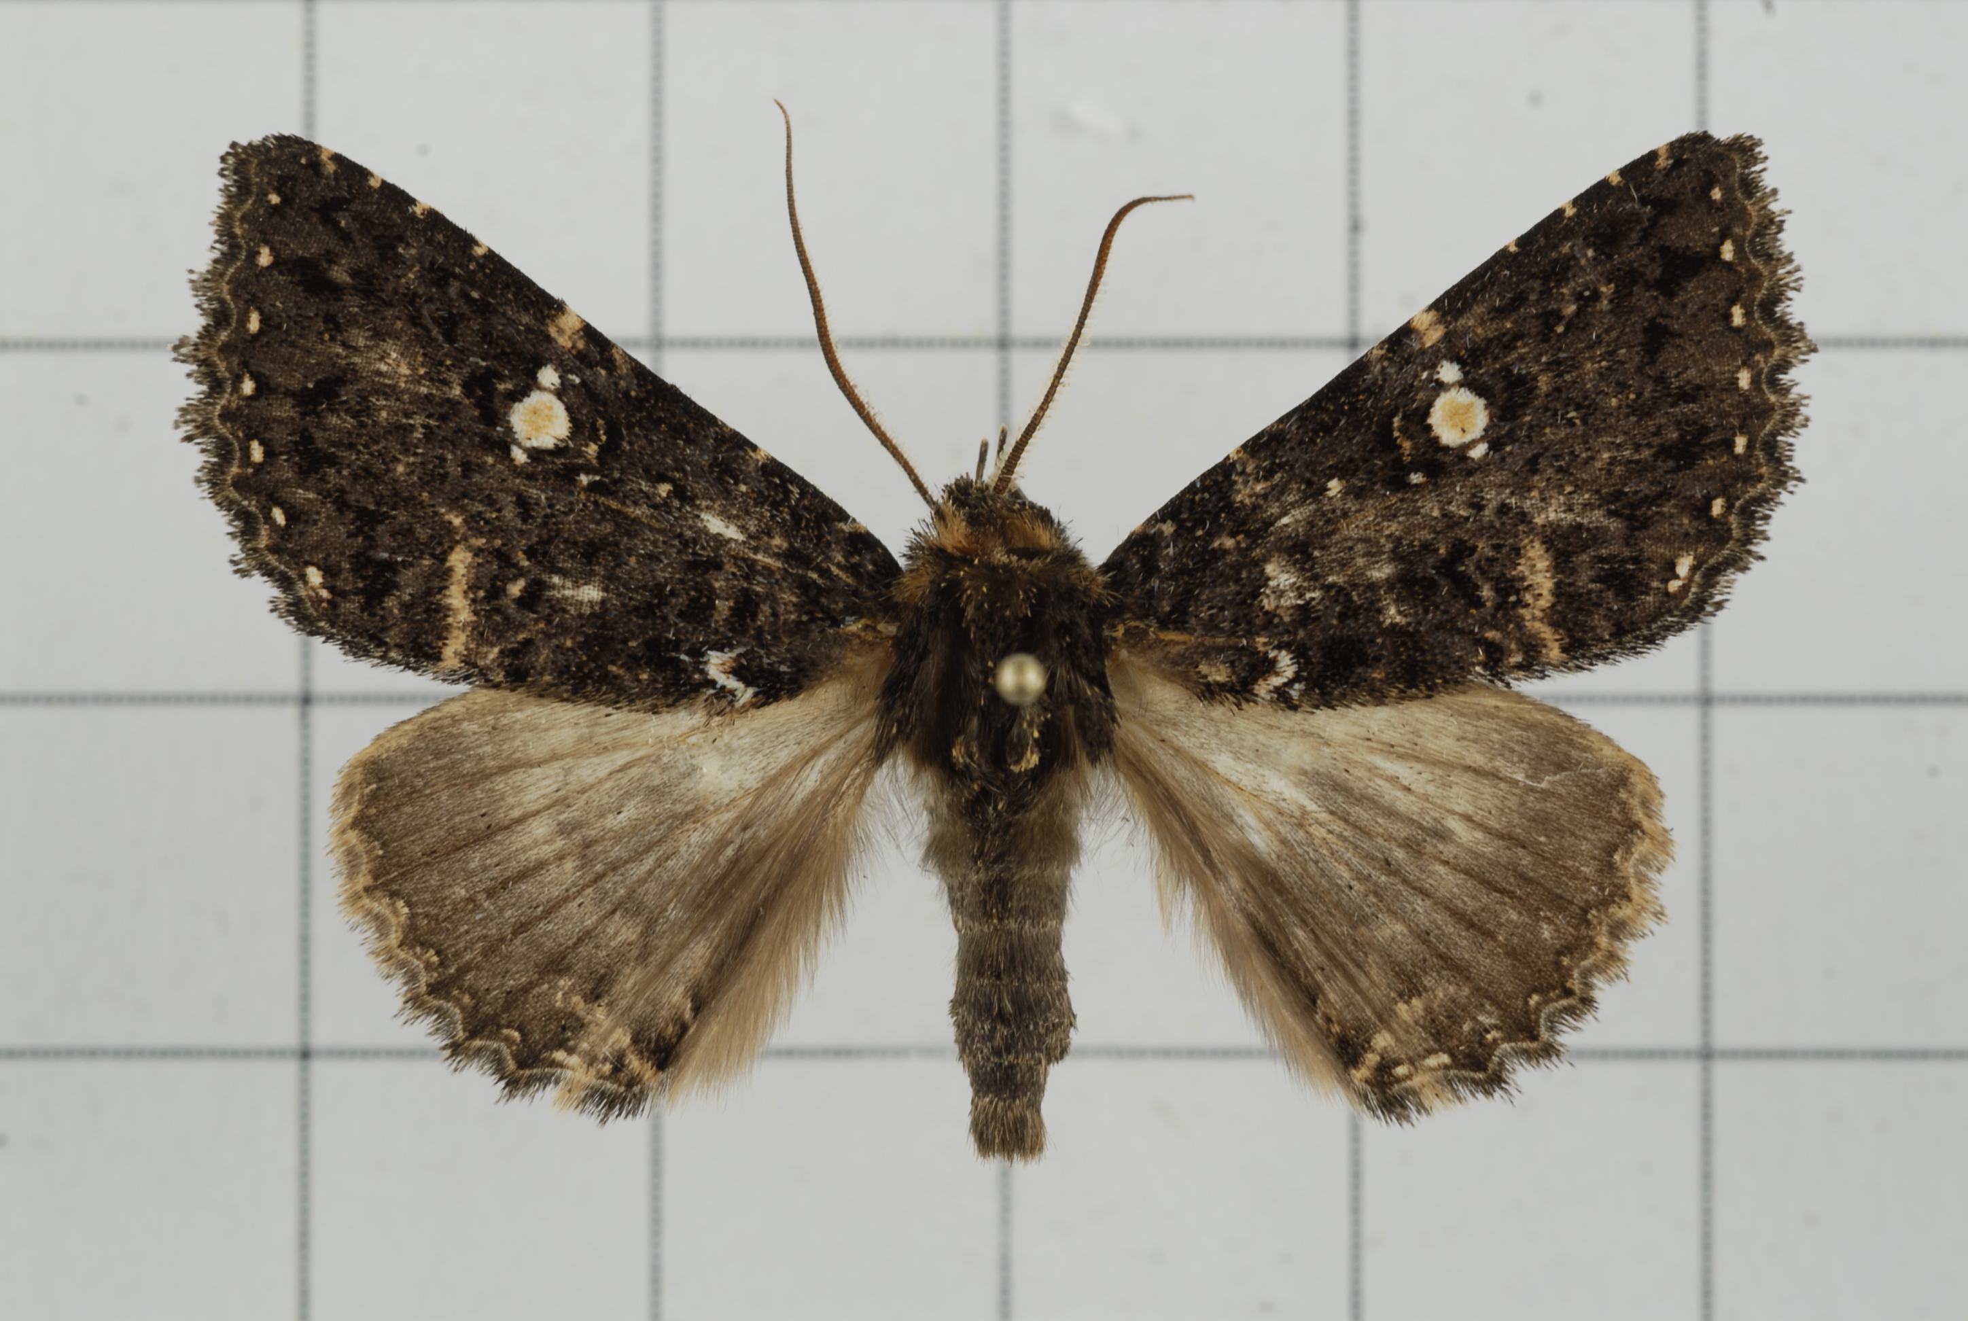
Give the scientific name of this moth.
Hypersypnoides moltrechti
